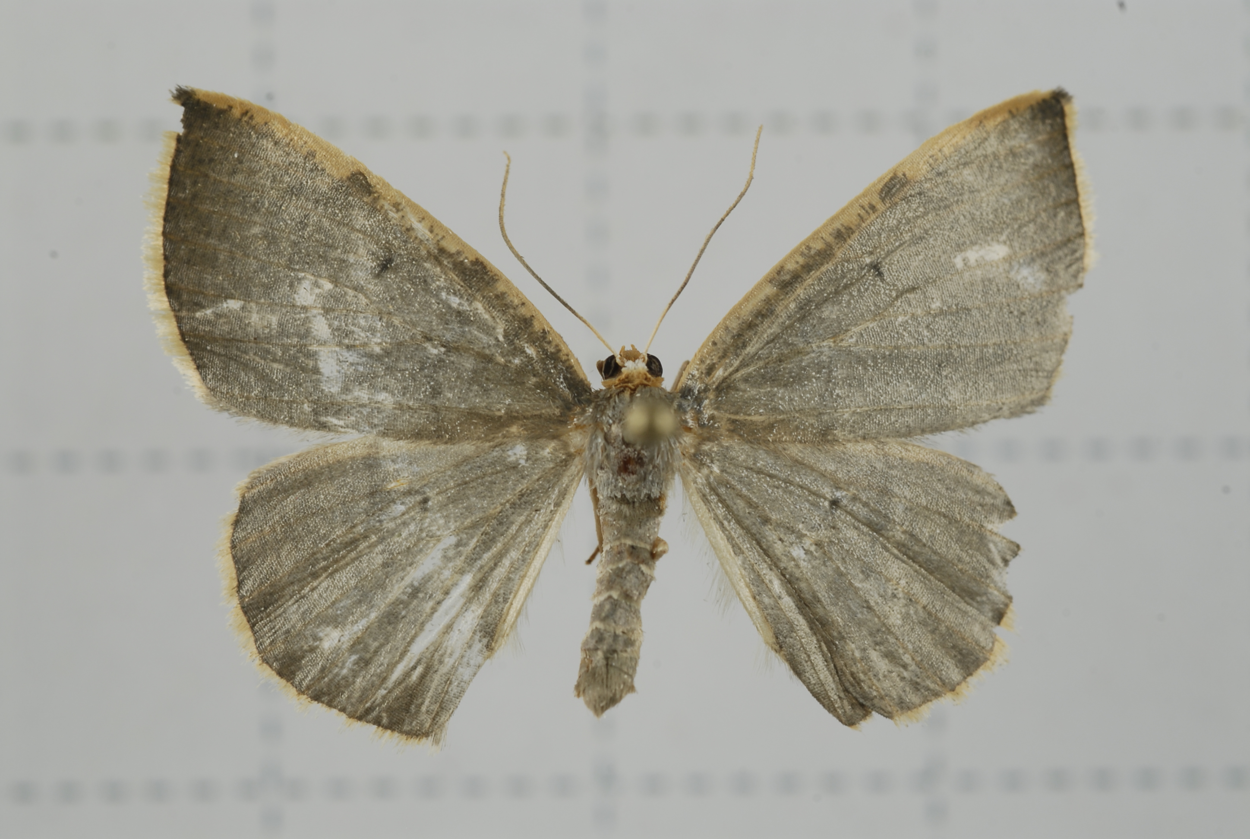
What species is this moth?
Rhynchobapta flavicostaria
